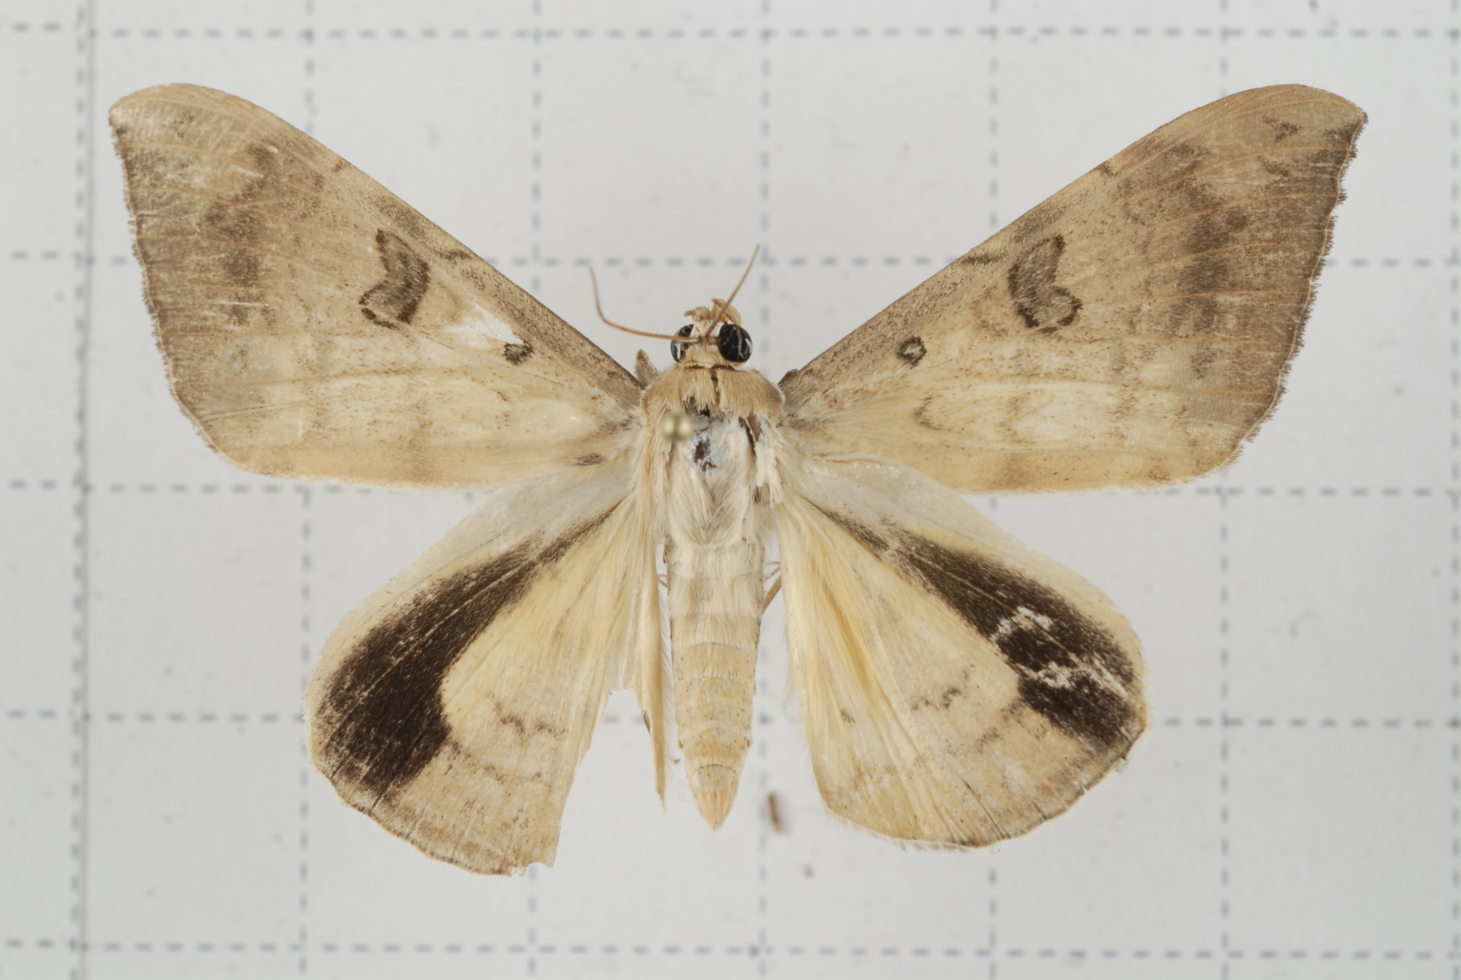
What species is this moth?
Oxyodes scrobiculata
